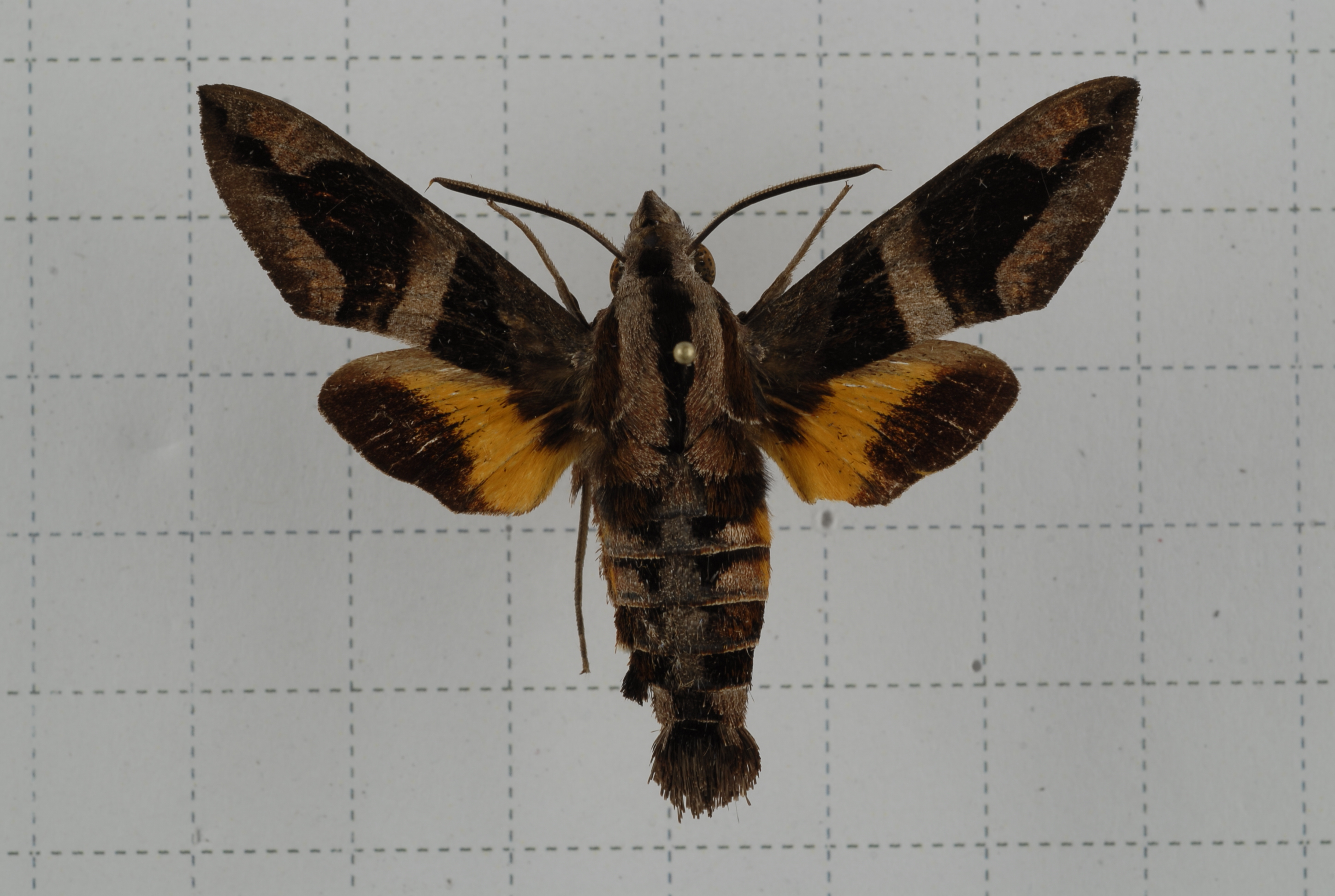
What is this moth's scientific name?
Macroglossum mitchellii imperator
